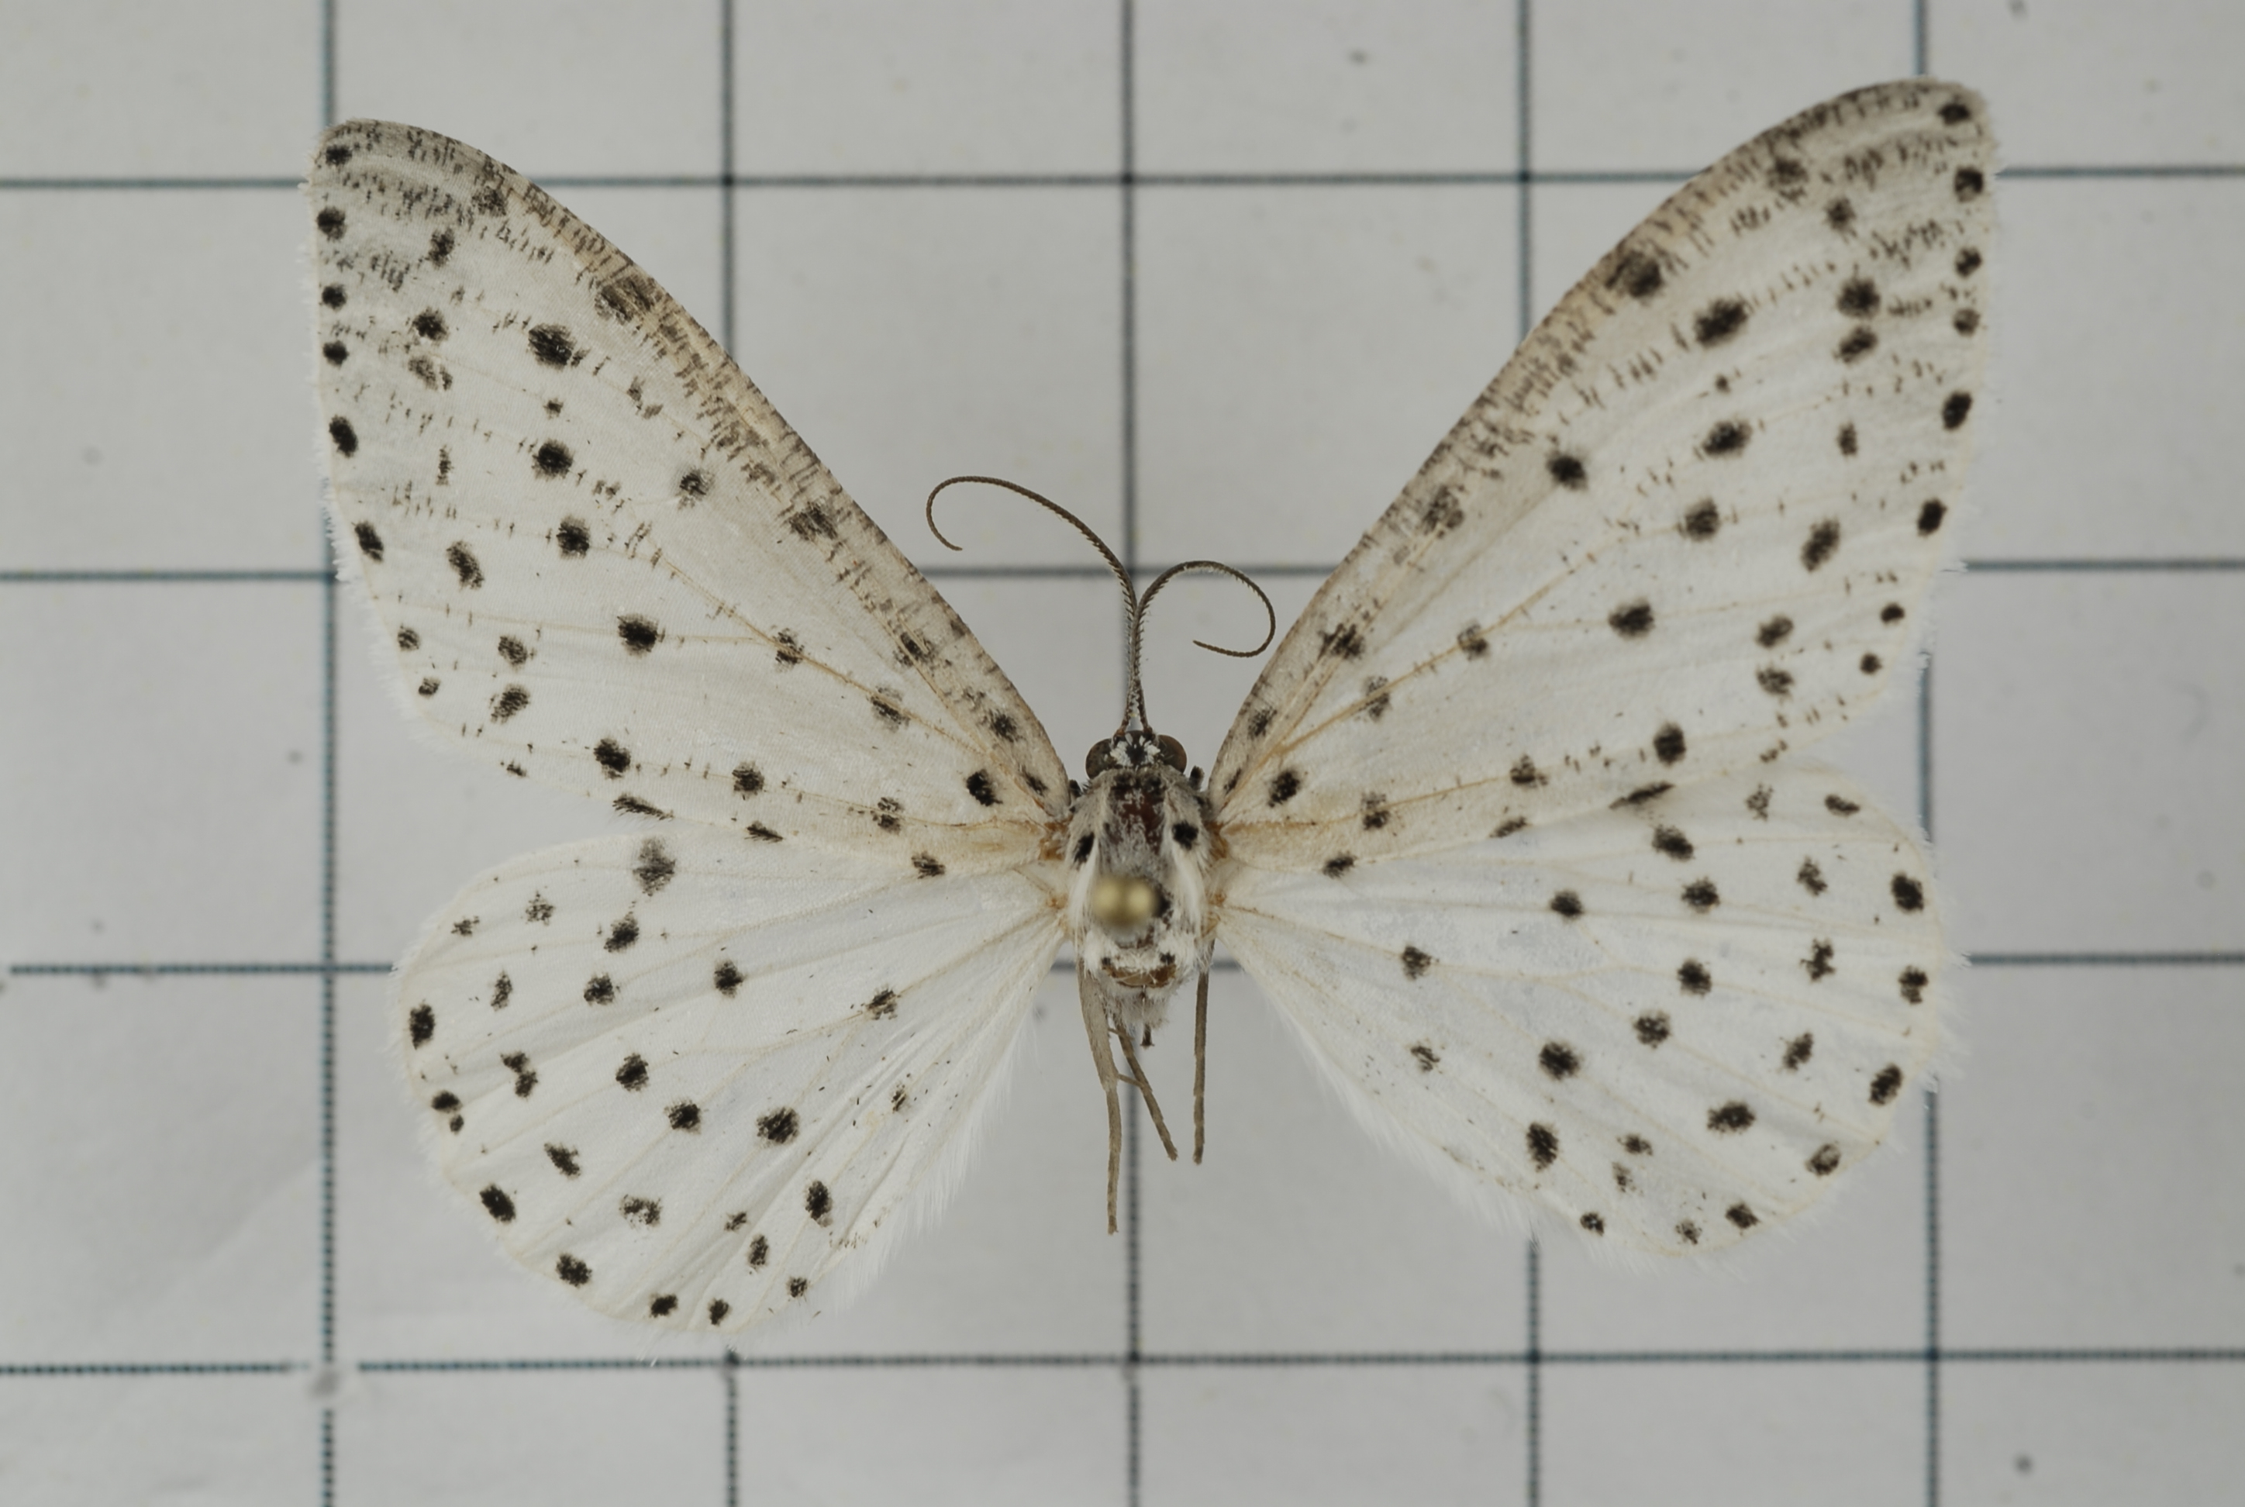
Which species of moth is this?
Xenoplia trivialis
